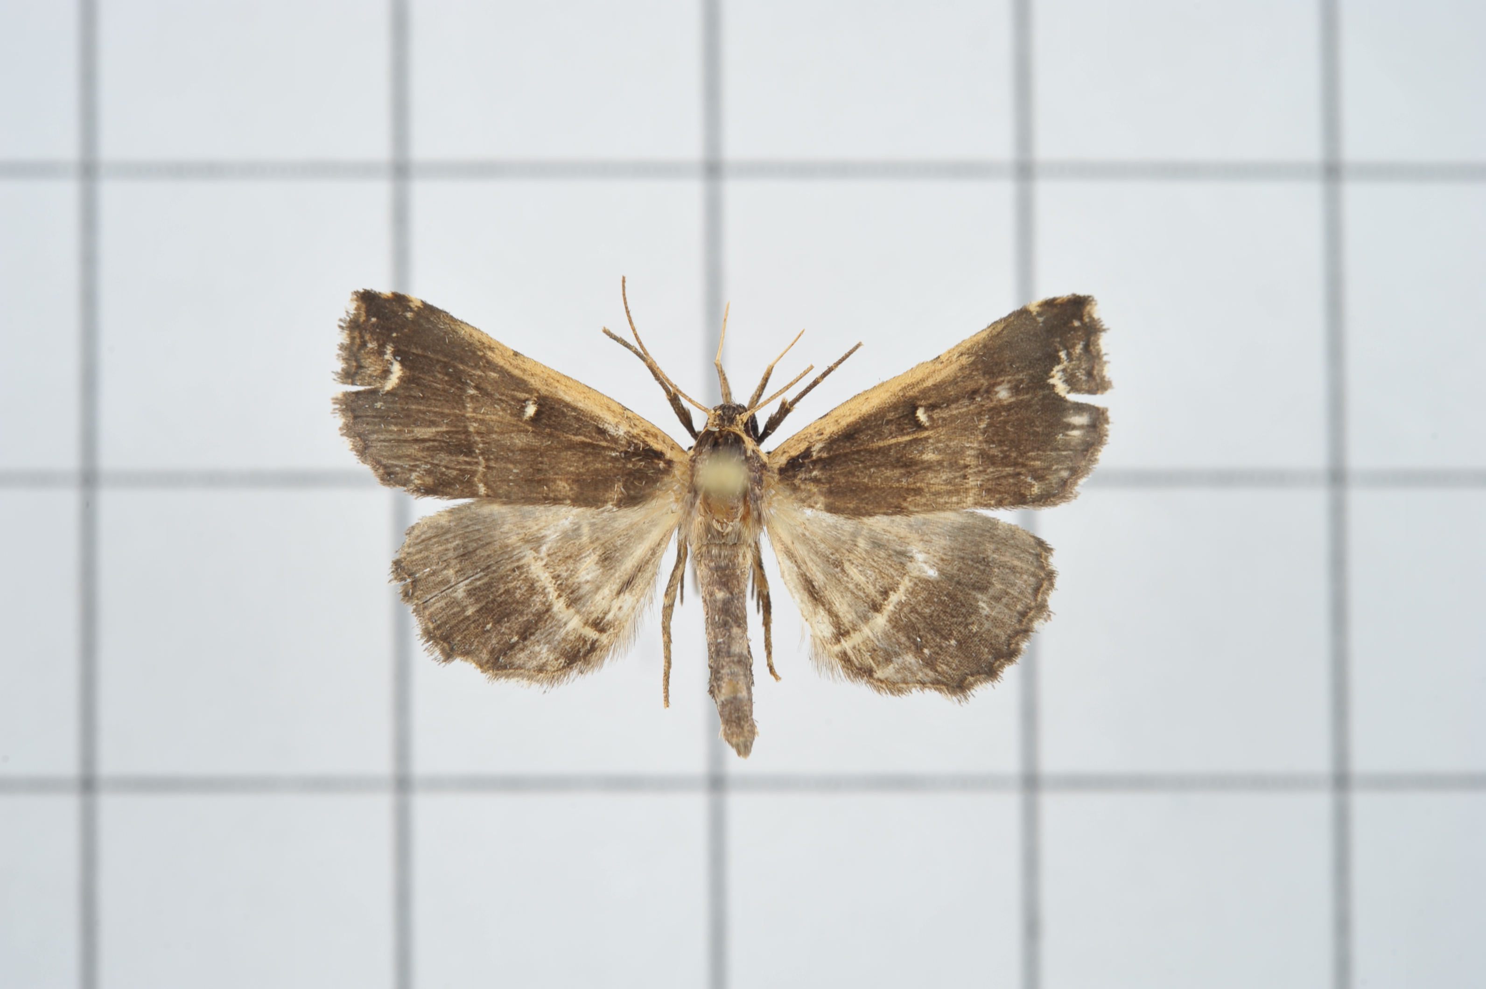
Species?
Adrapsa ablualis
